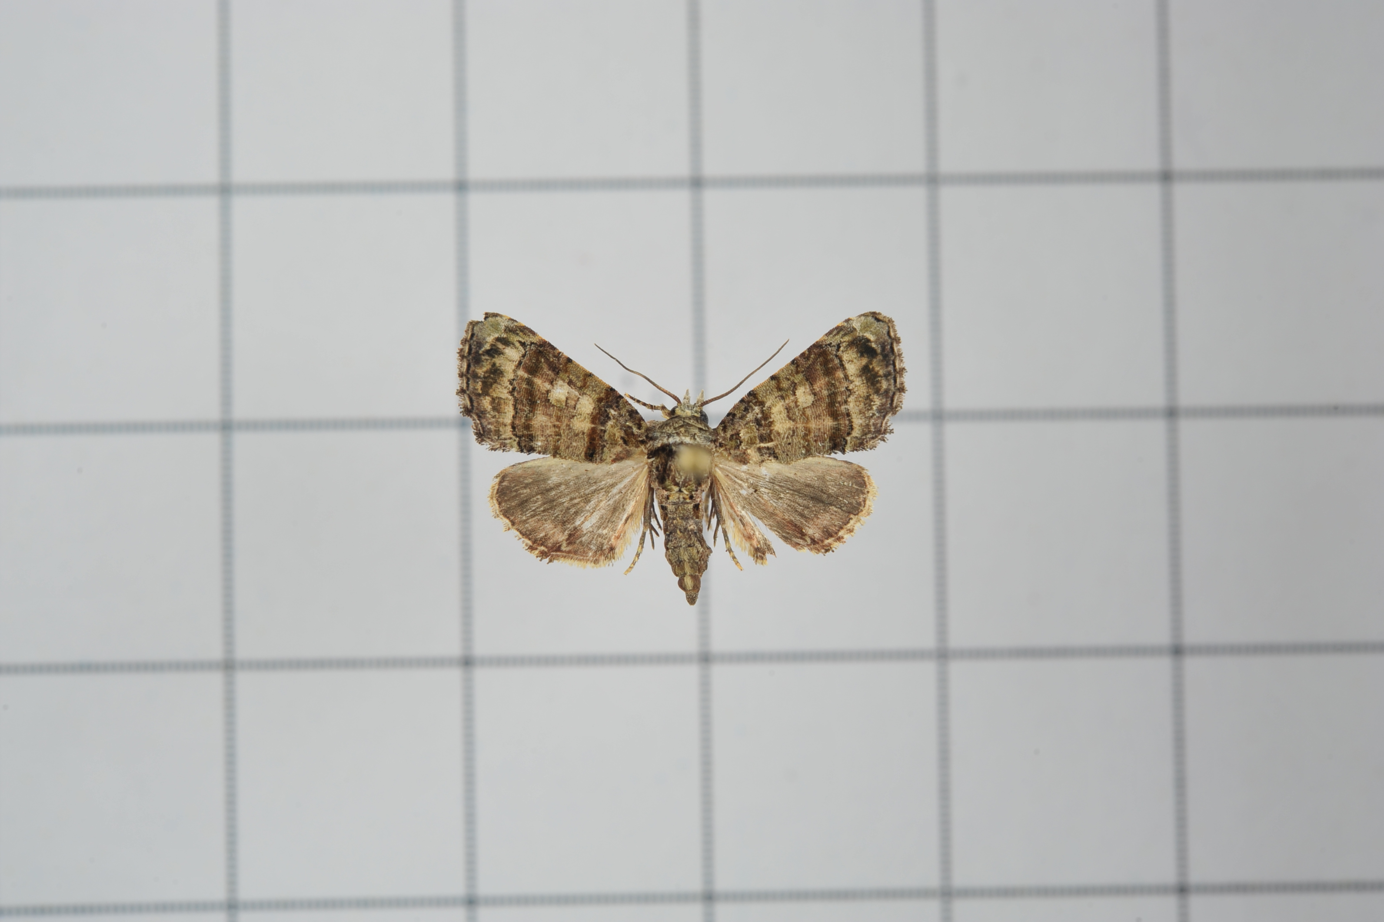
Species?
Chlumetia transversa
